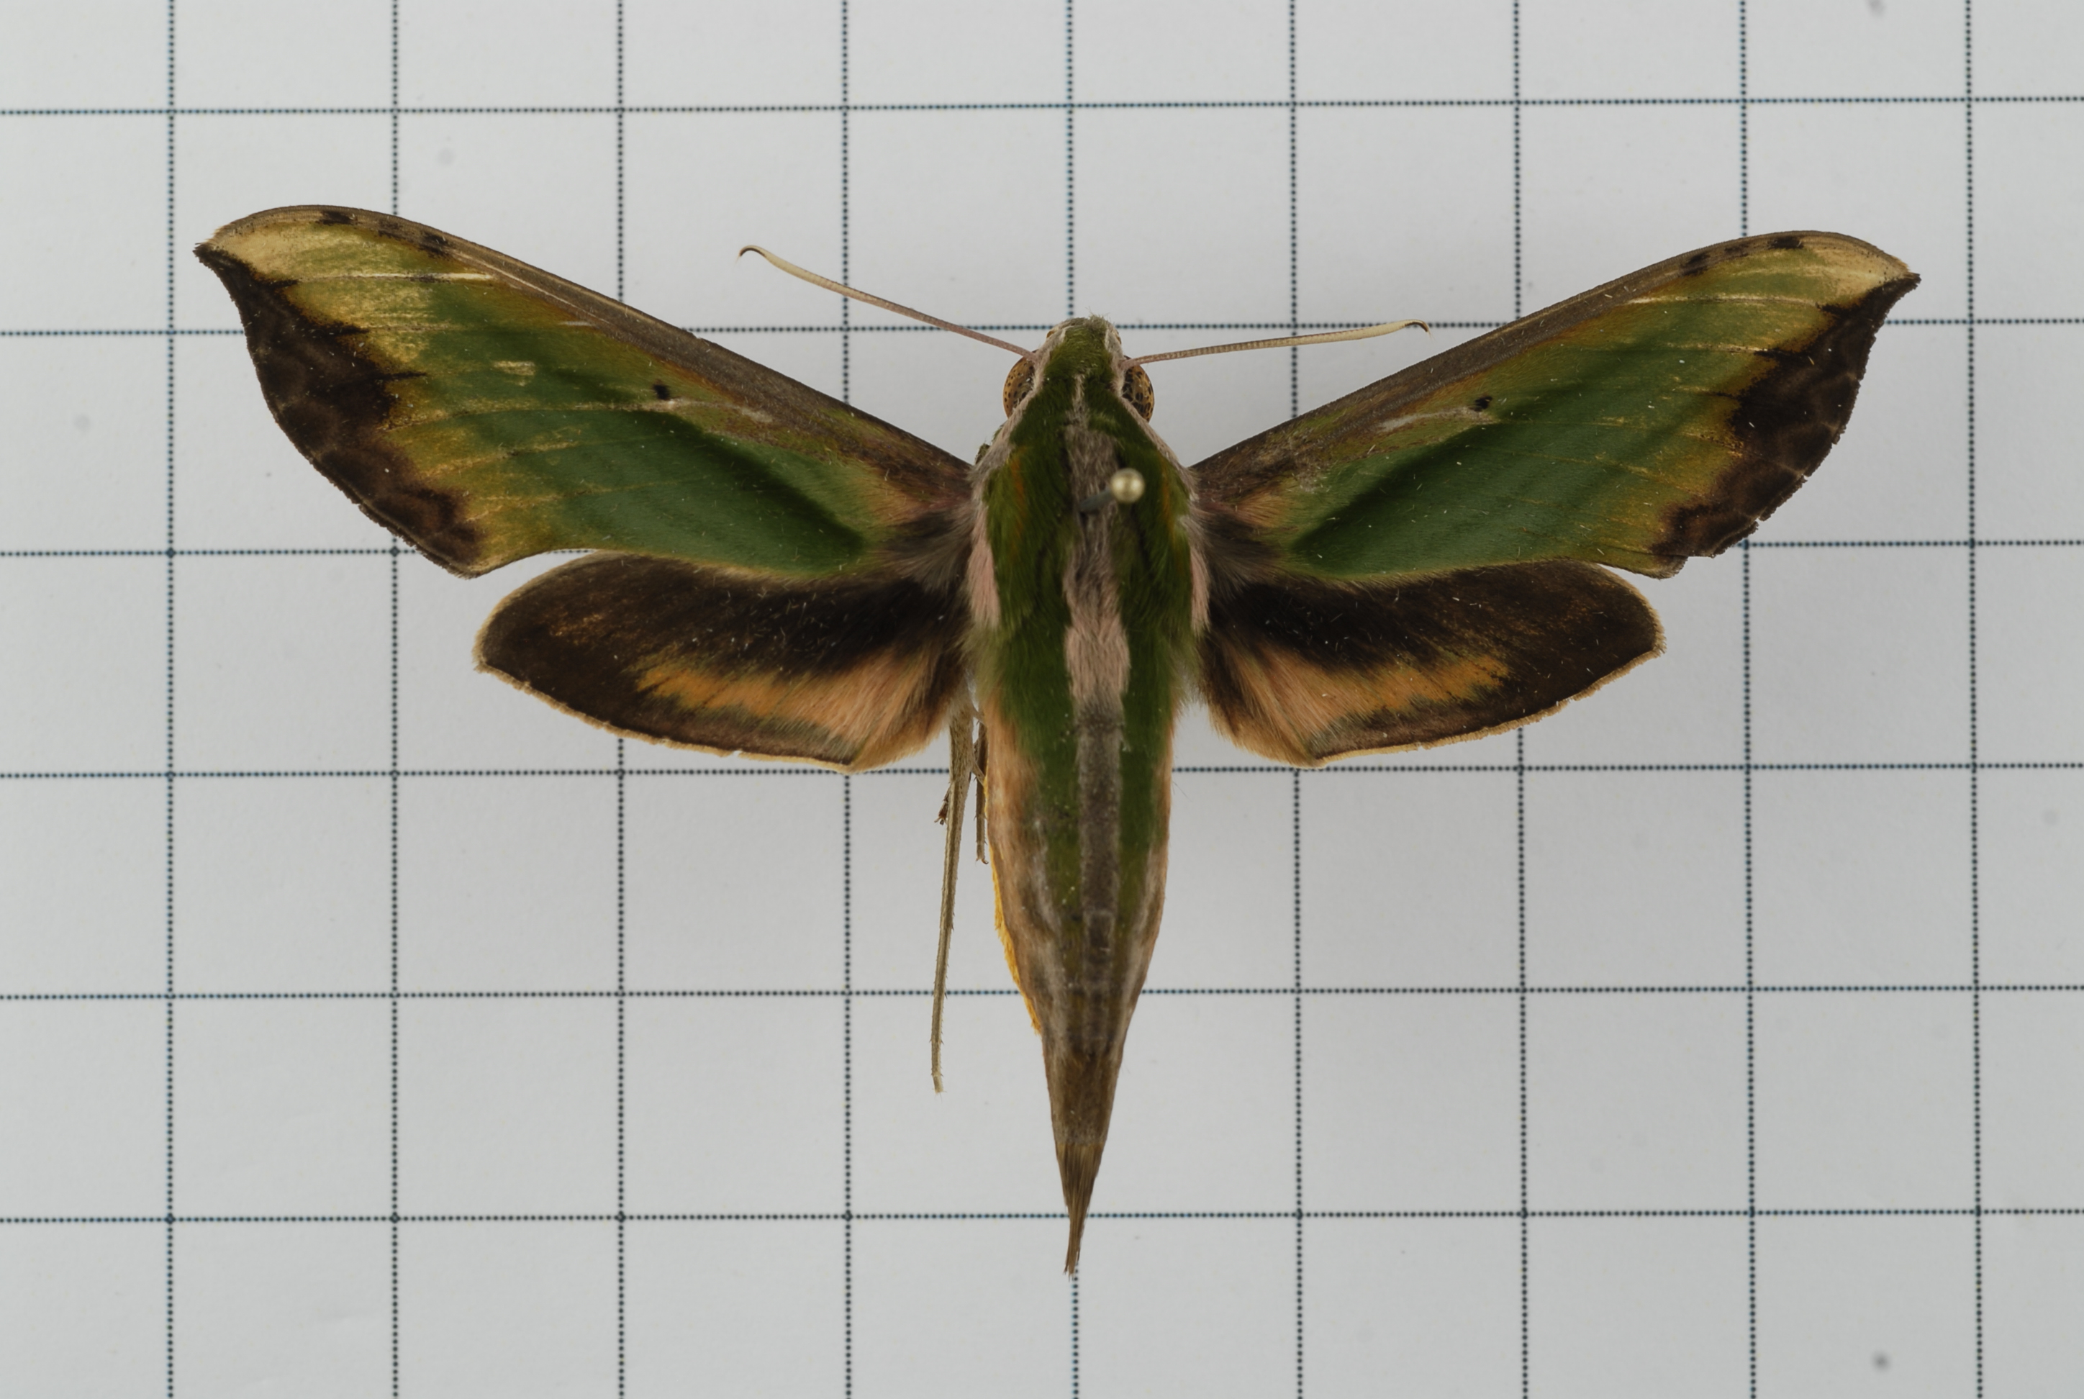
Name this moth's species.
Pergesa acteus
